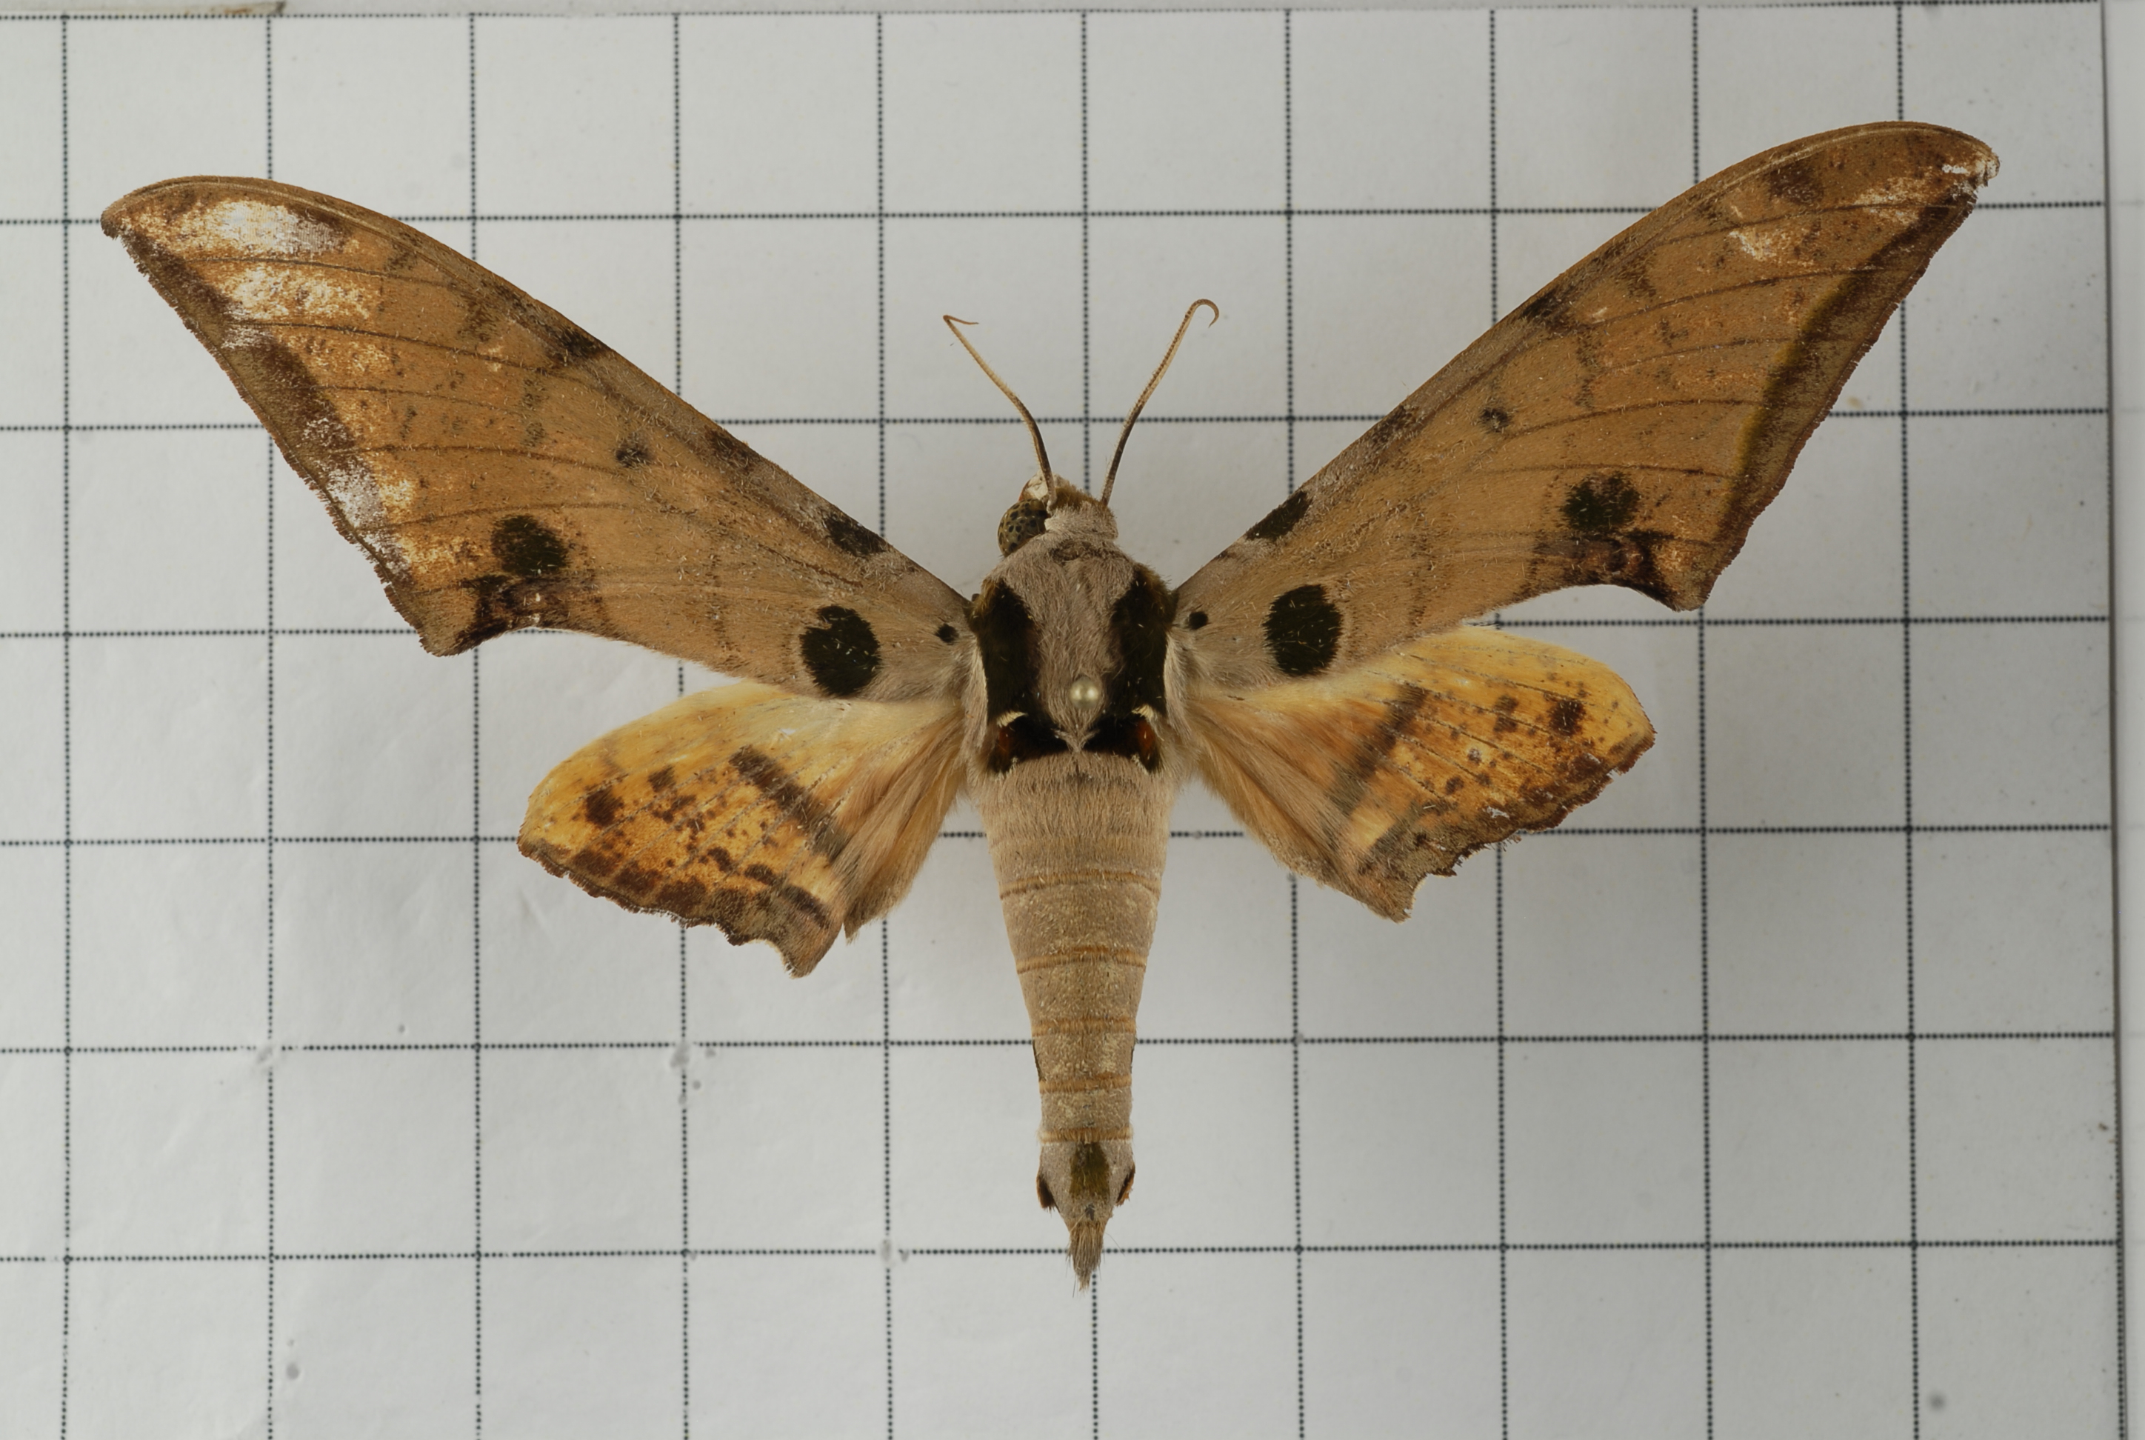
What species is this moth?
Ambulyx ochracea ochracea
